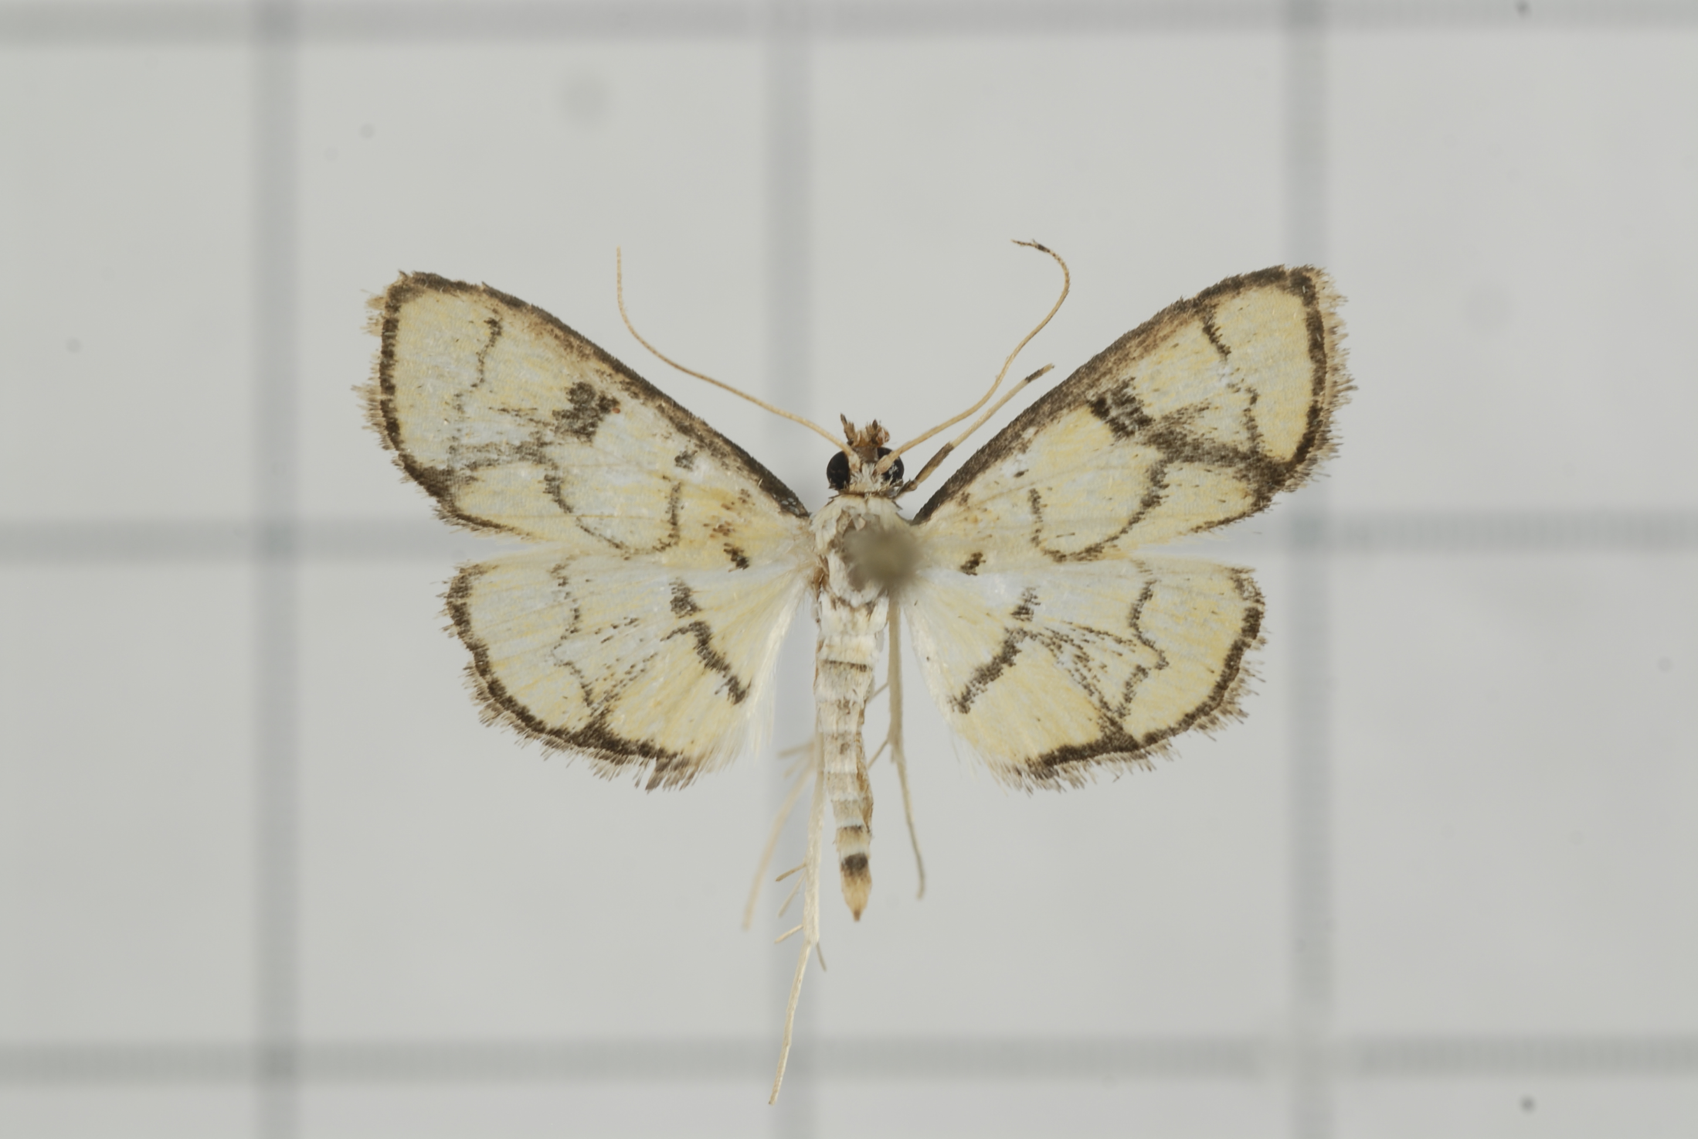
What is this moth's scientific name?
Goniorhynchus butyrosa
